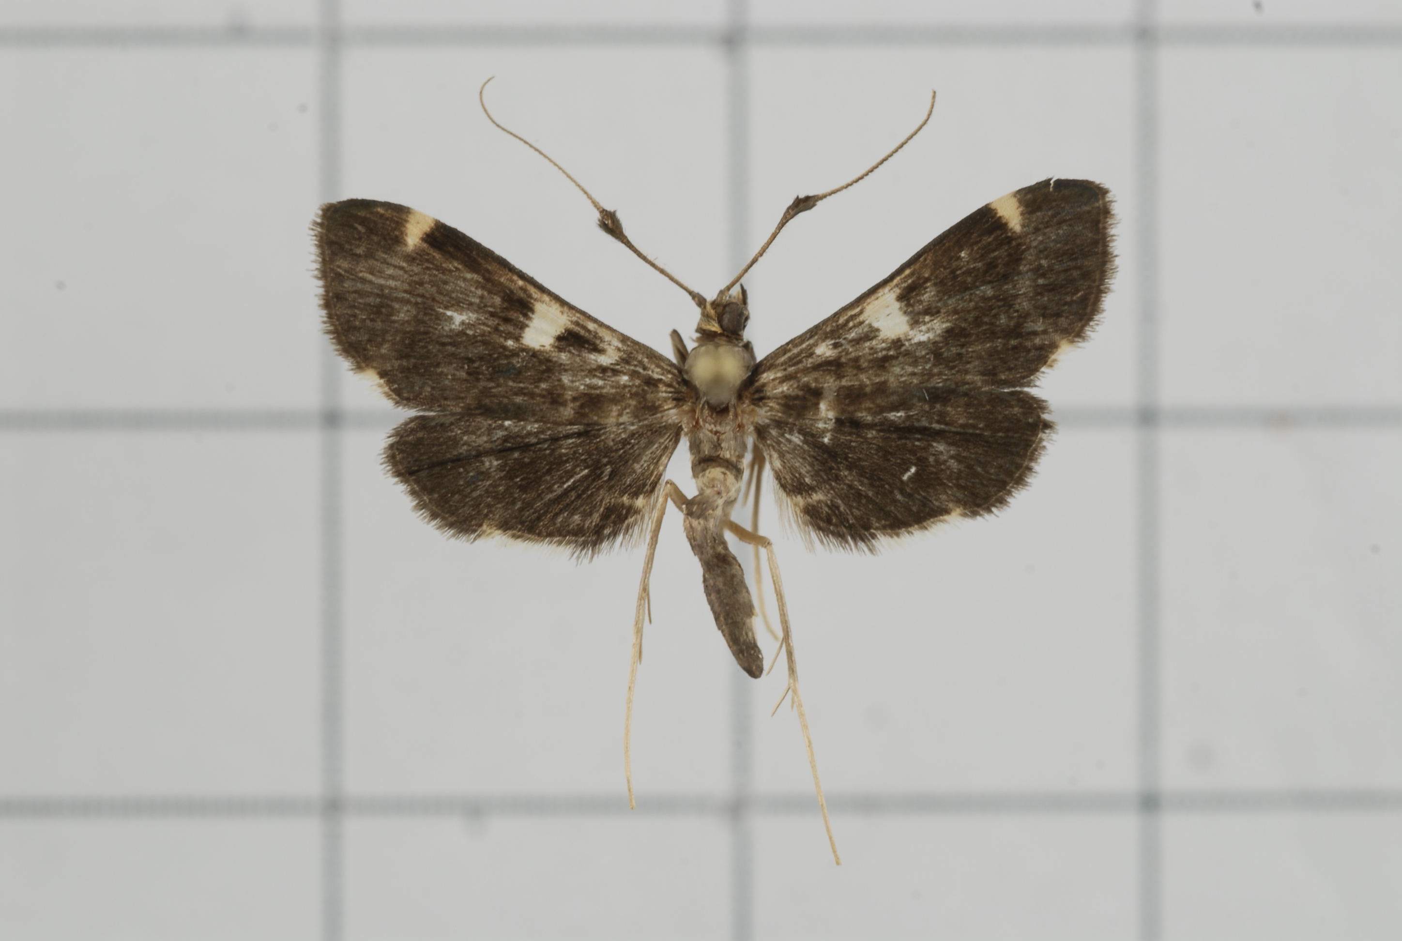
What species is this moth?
Piletocera aegimiusalis
